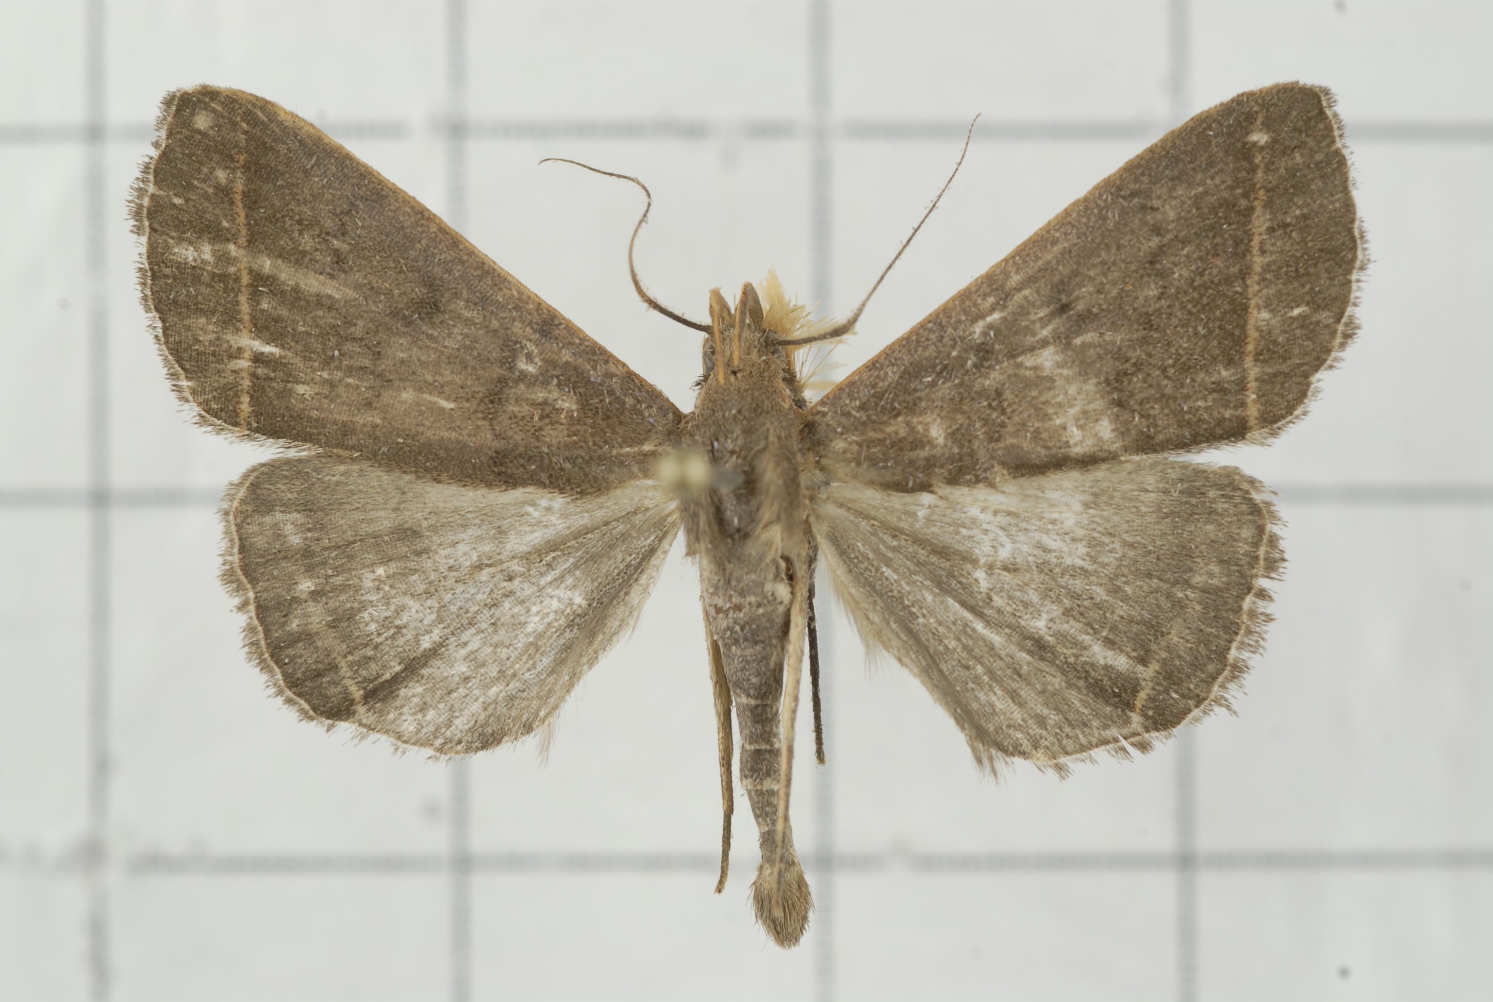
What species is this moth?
Simplicia simplicissima
